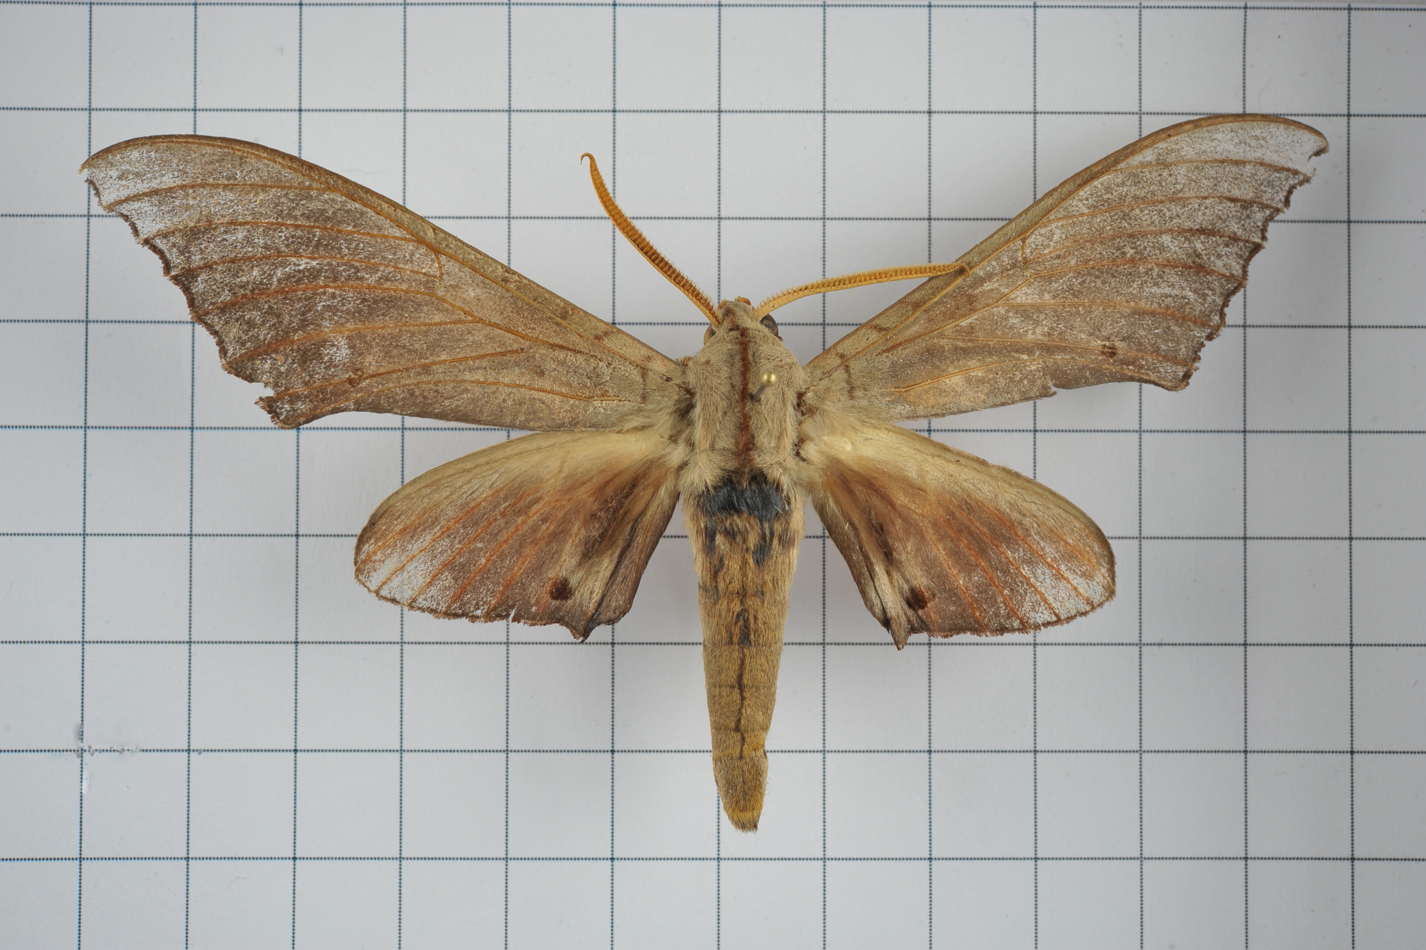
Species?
Marumba sperchius sperchius
